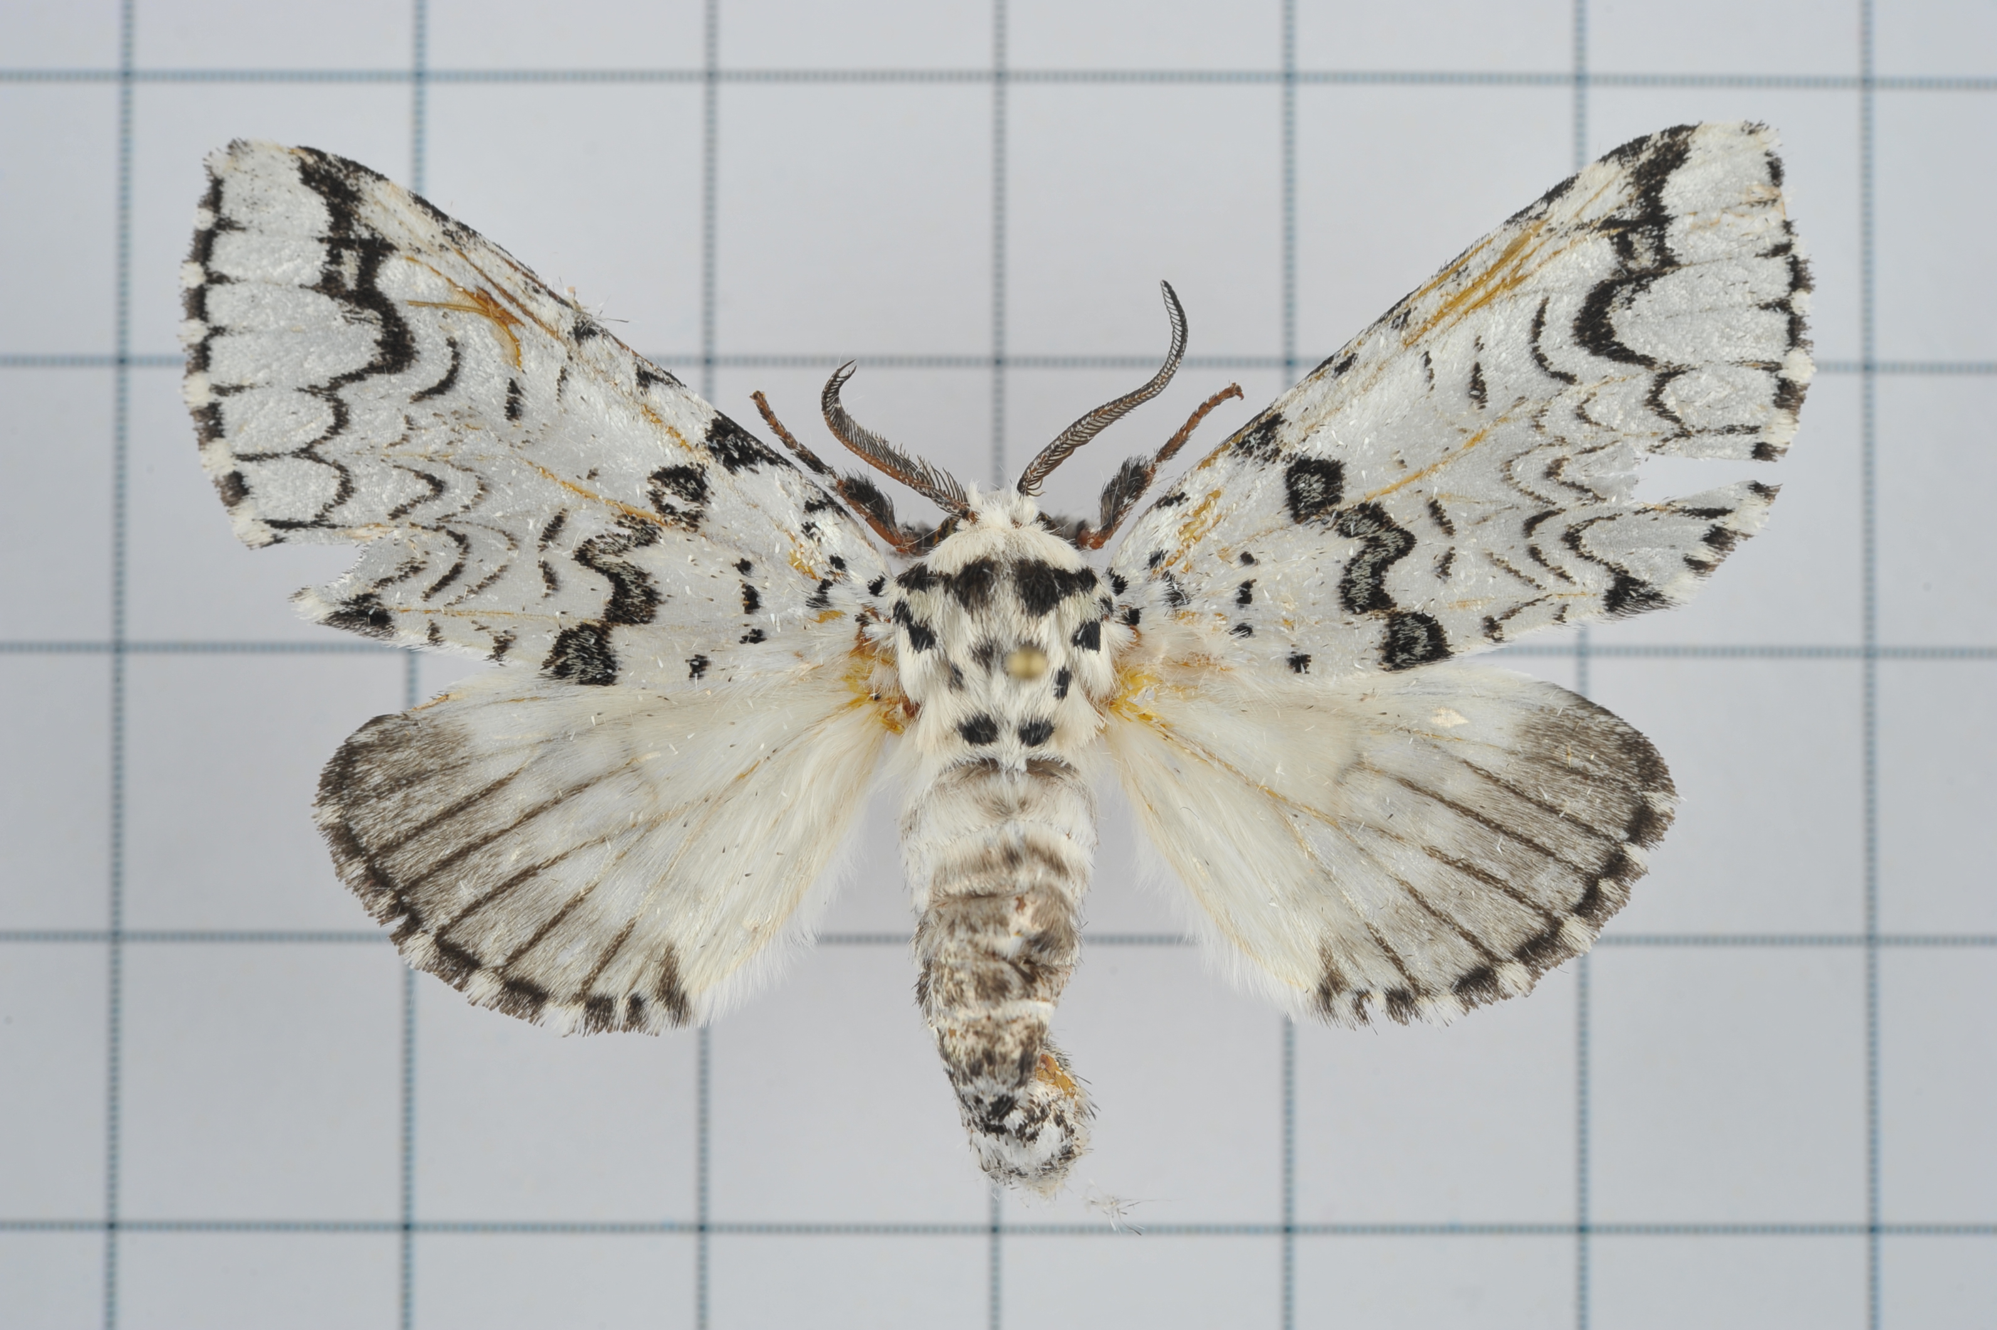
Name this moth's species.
Neocerura liturata liturata
